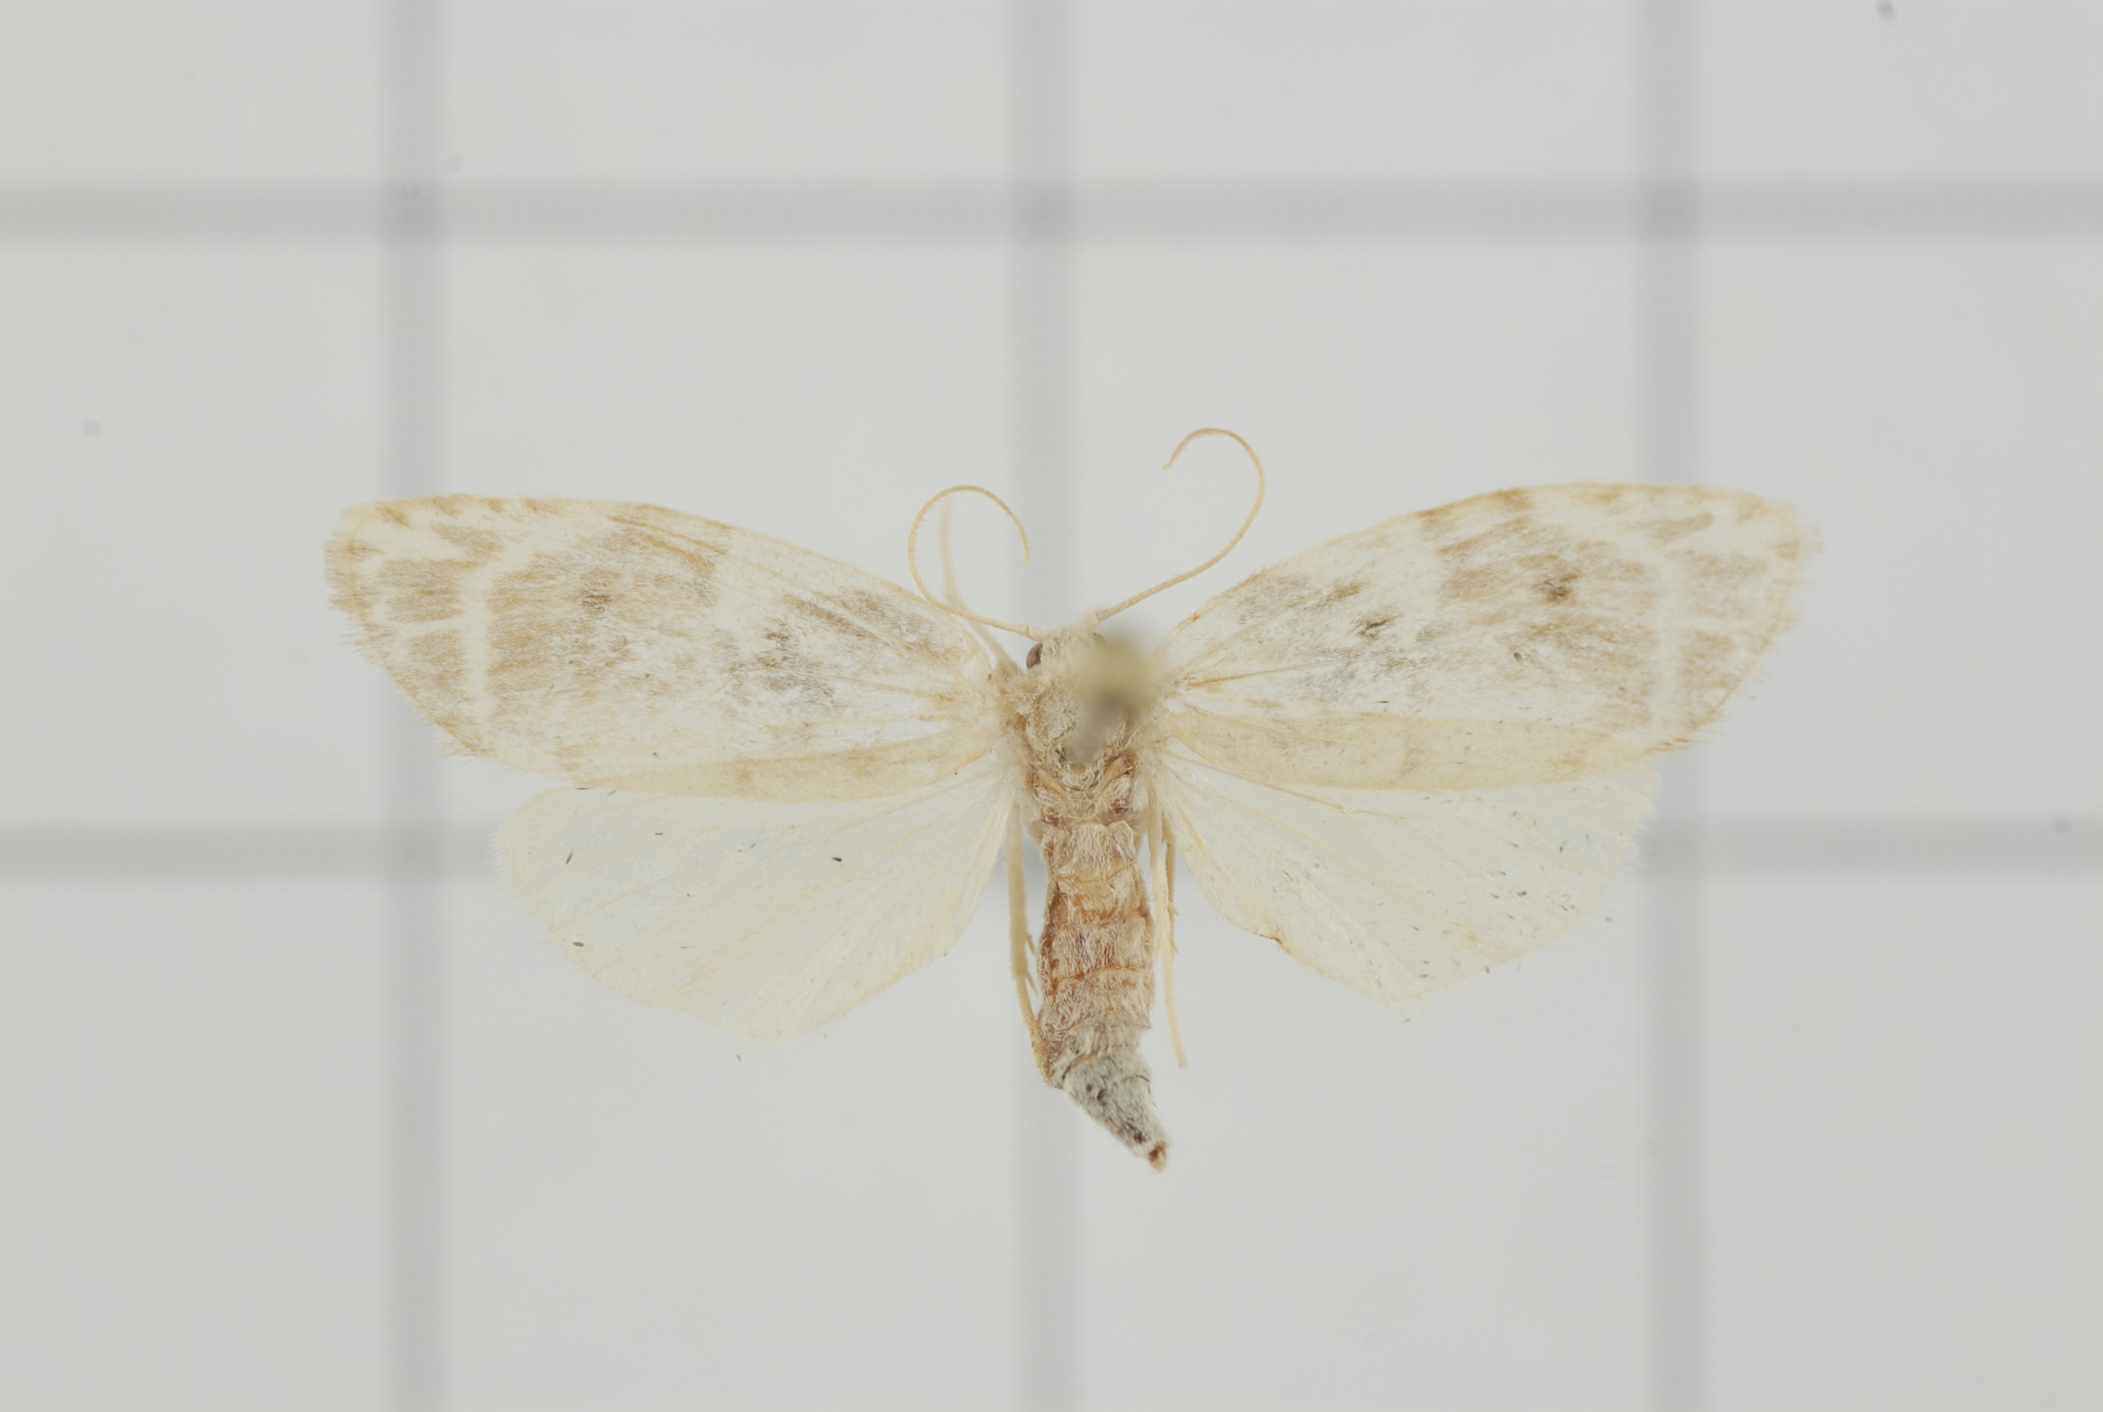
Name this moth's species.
Schistophleps bipuncta
